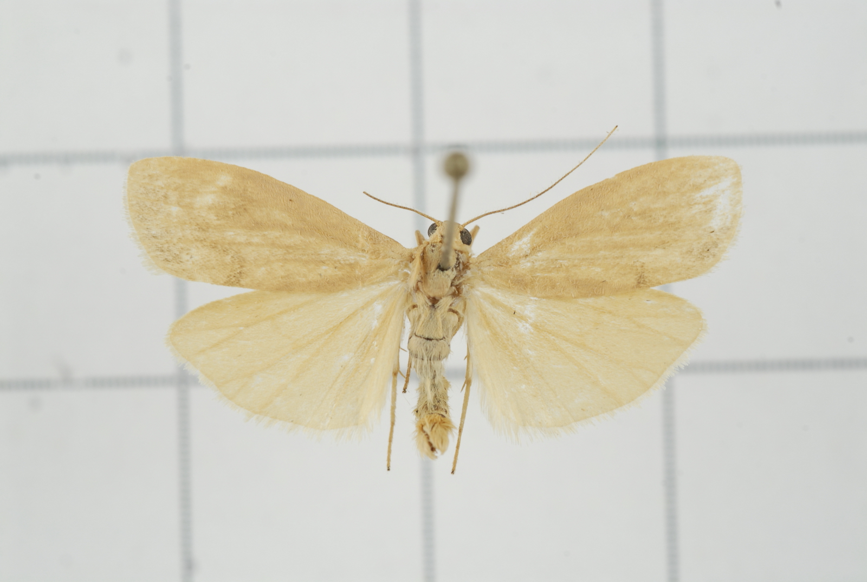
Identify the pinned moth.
Teuloma tainebula
